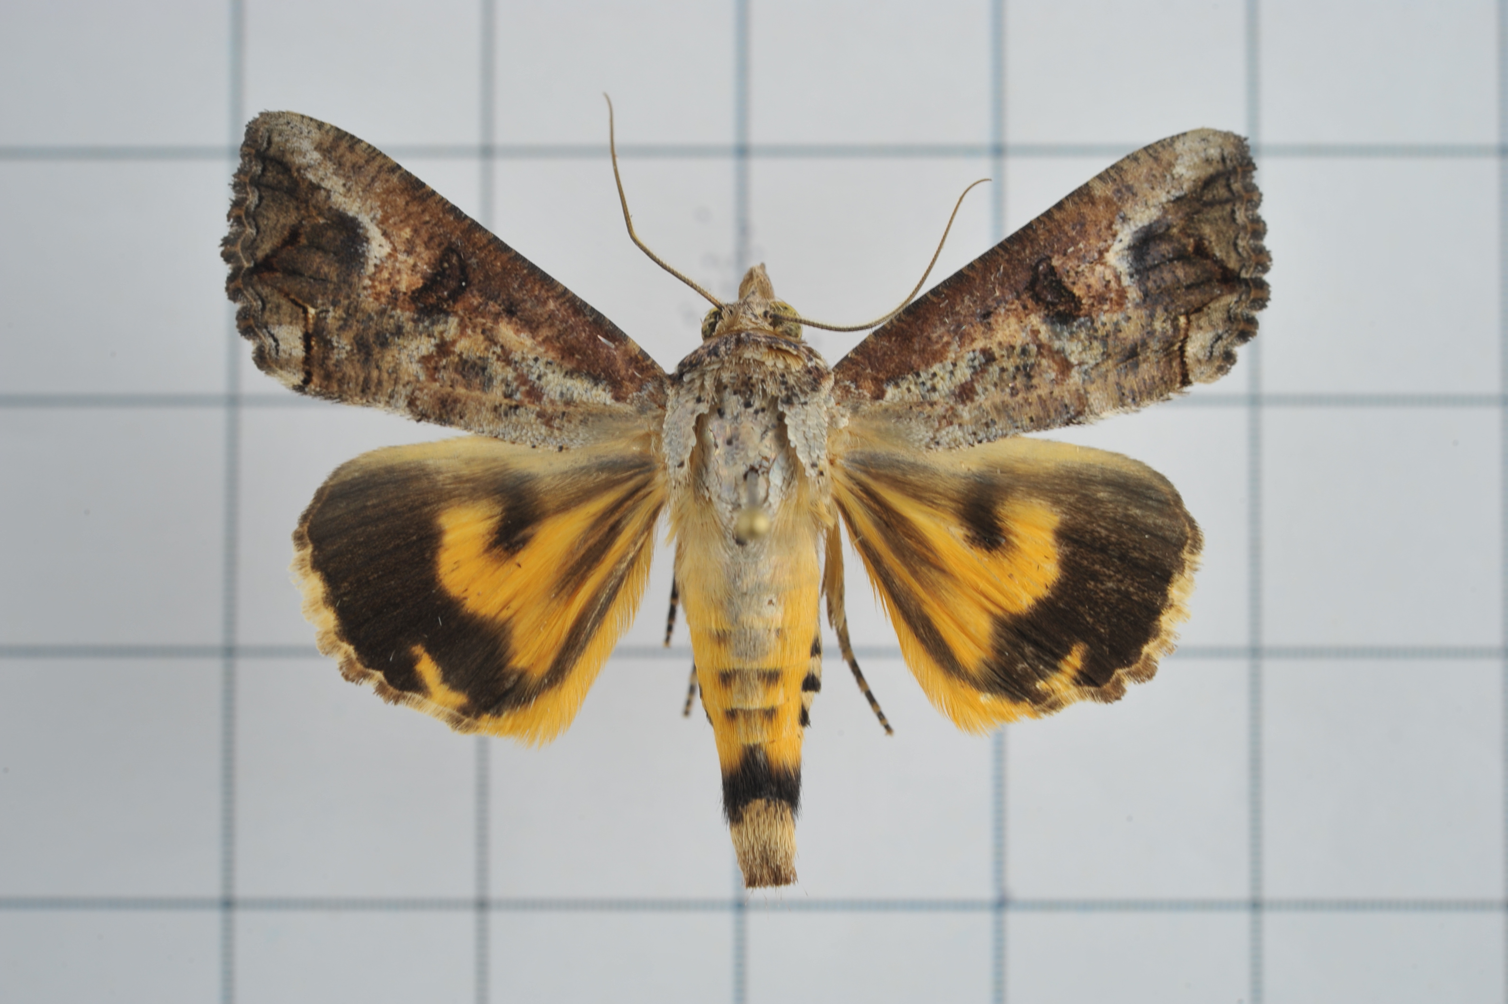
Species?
Hypocala deflorata deflorata
